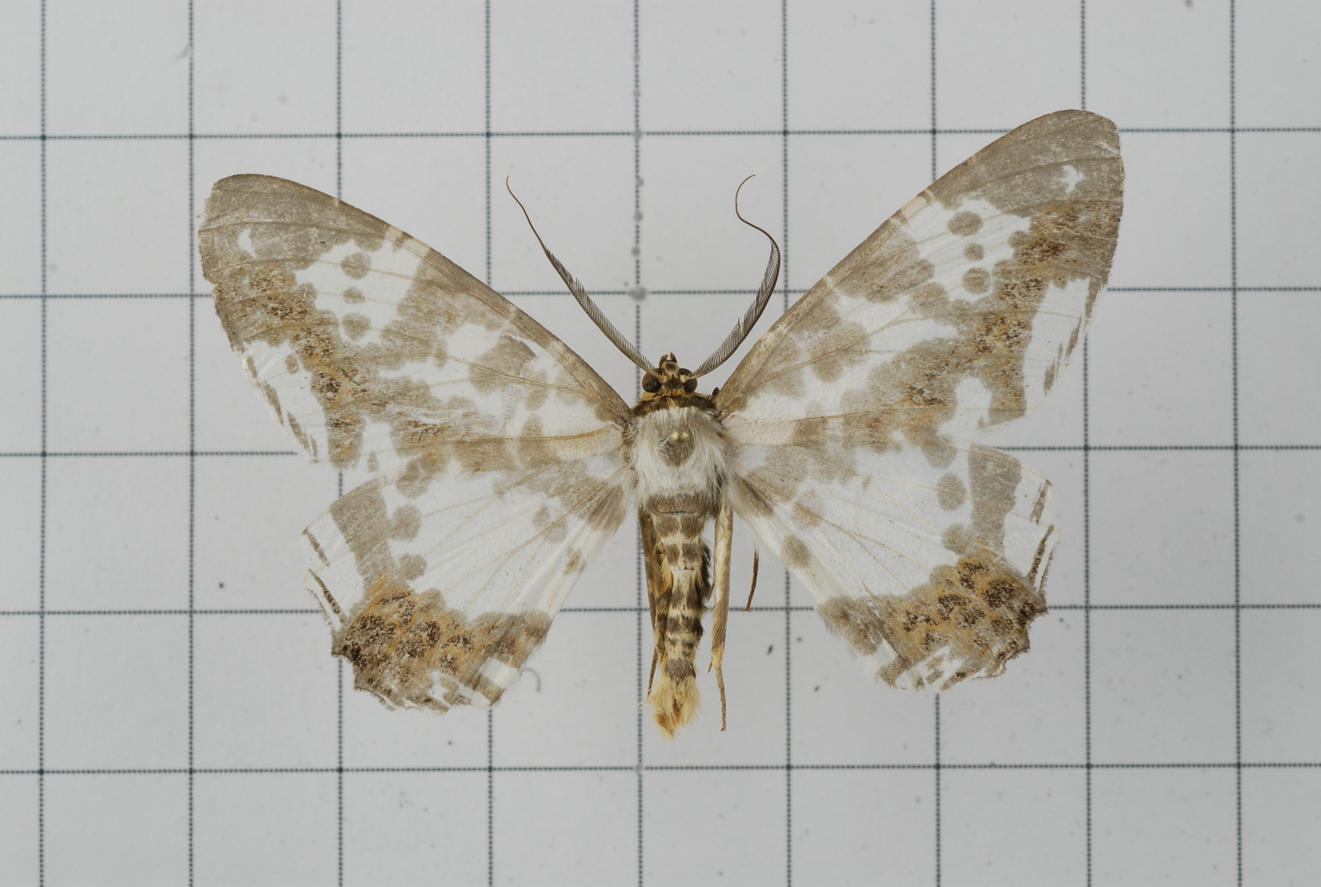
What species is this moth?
Chorodna moorei
